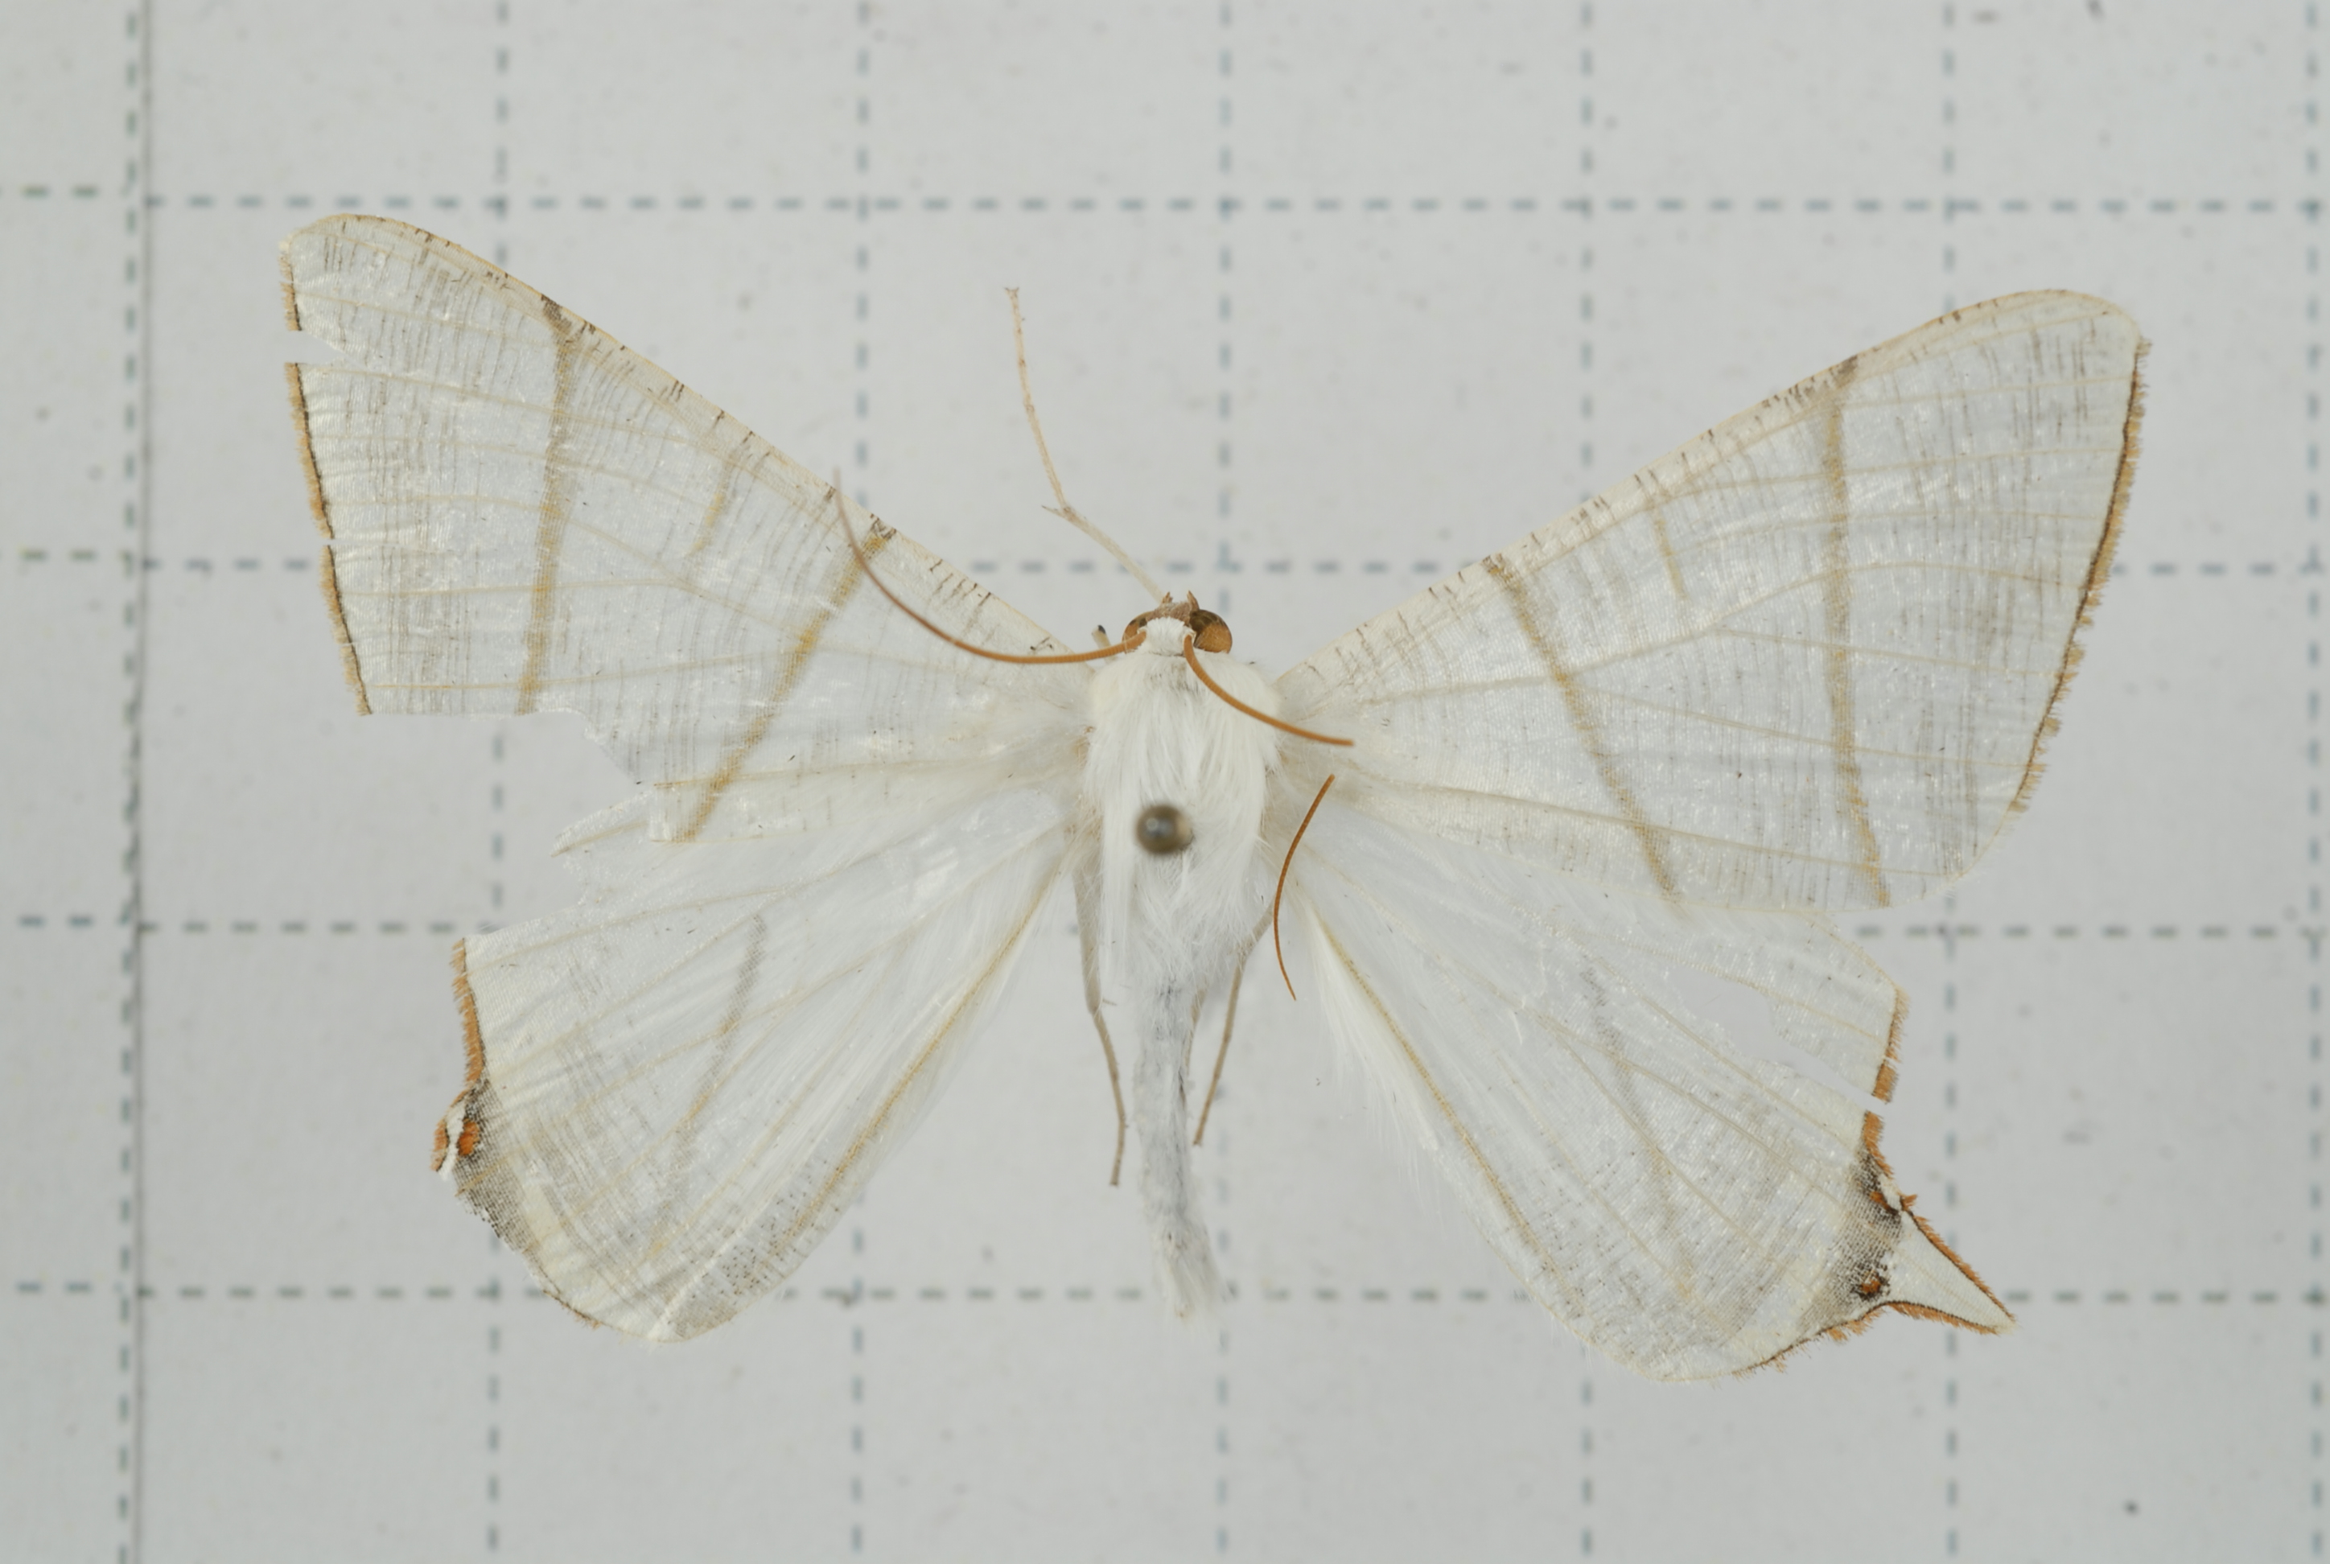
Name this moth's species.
Ourapteryx changi
